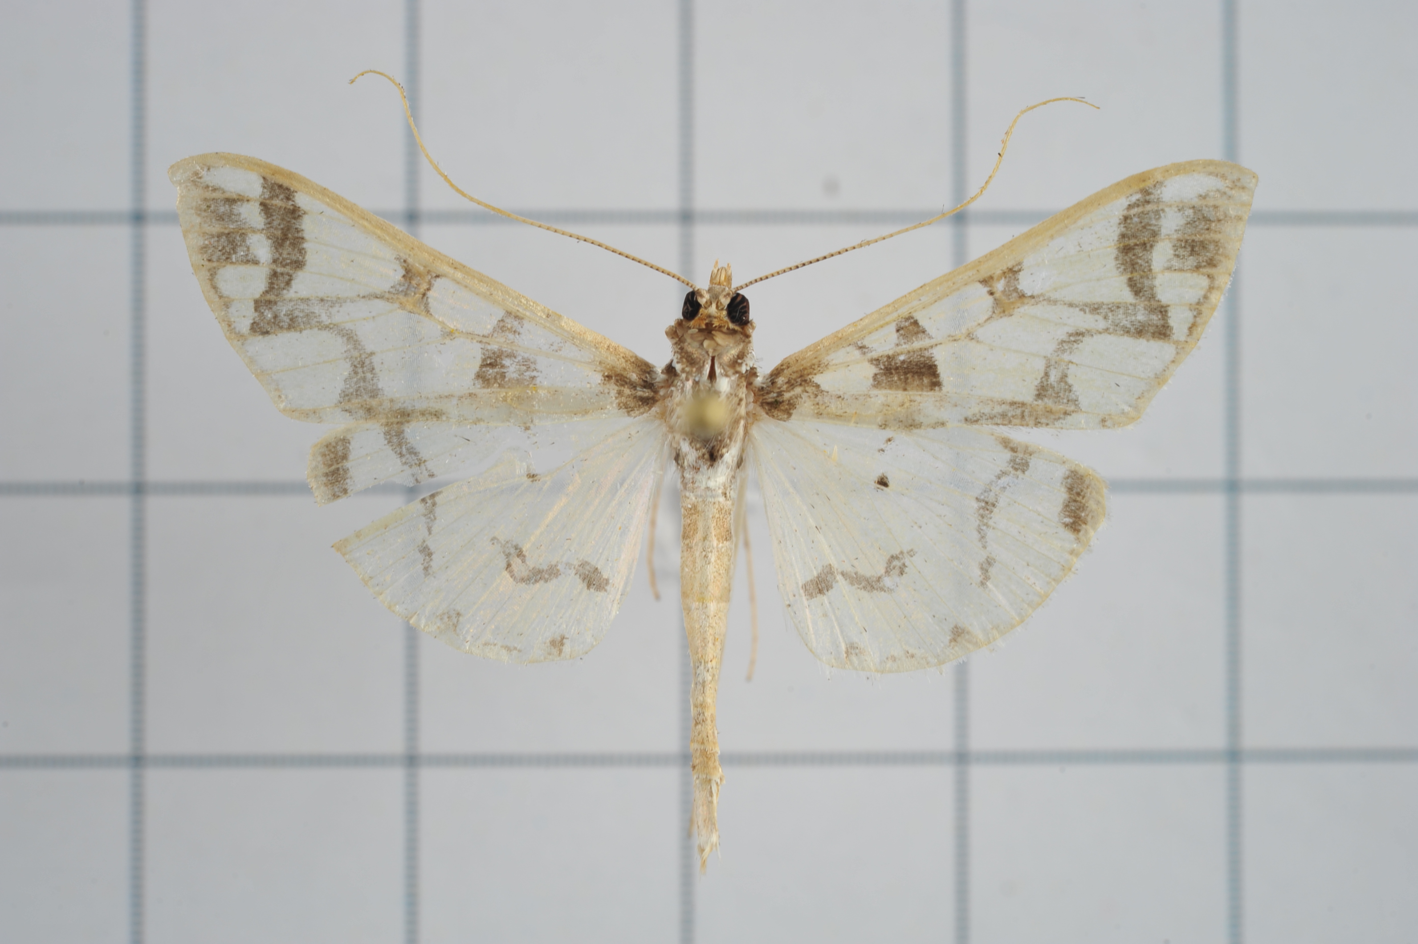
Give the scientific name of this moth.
Polythlipta maceratalis
